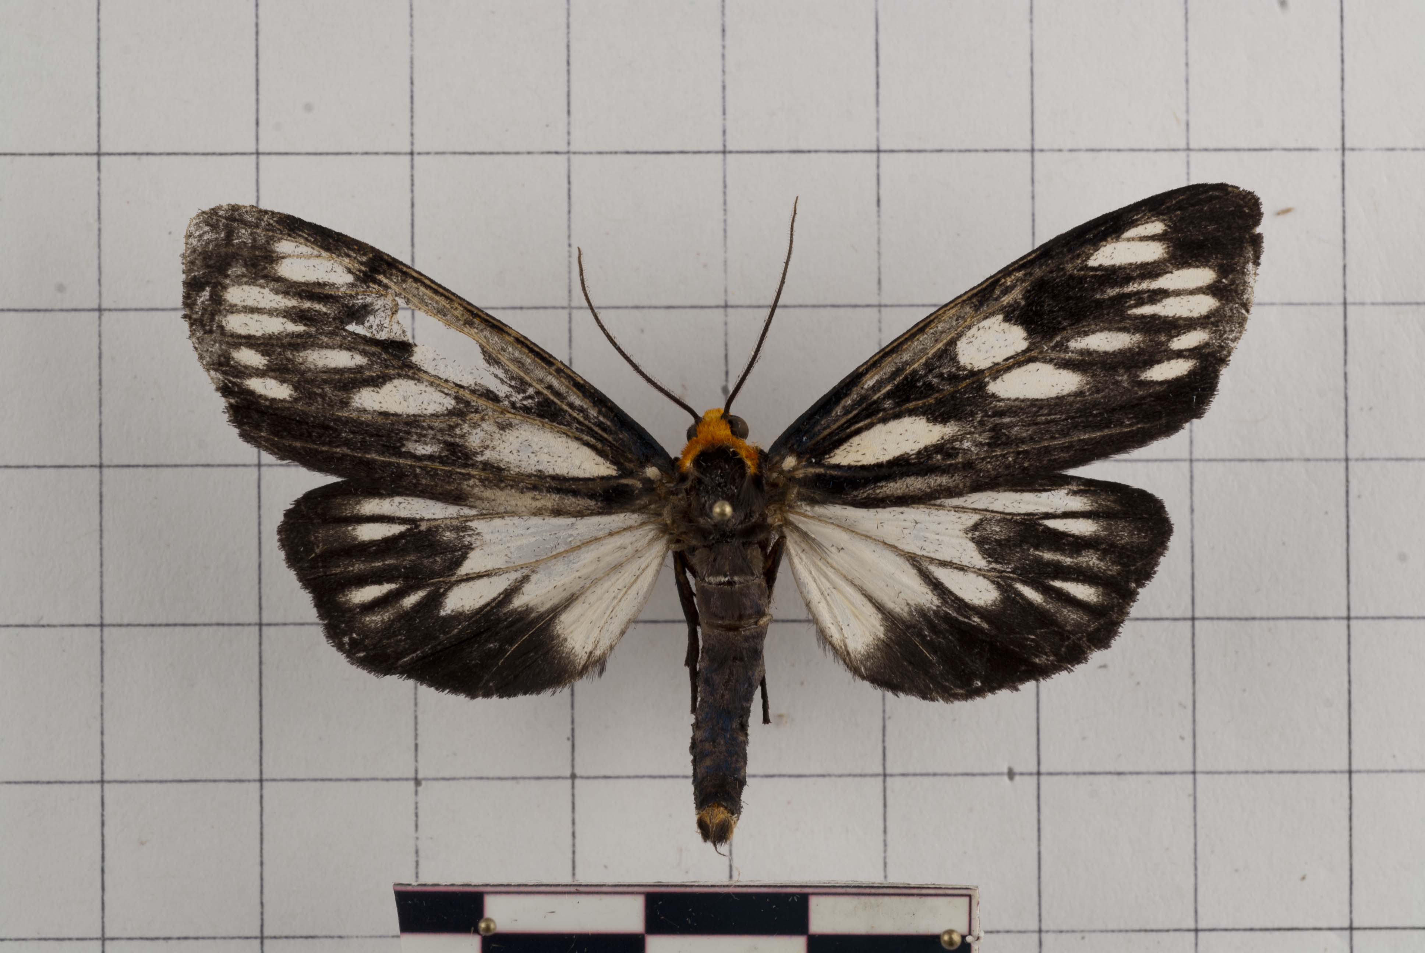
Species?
Macrobrochis gigas
